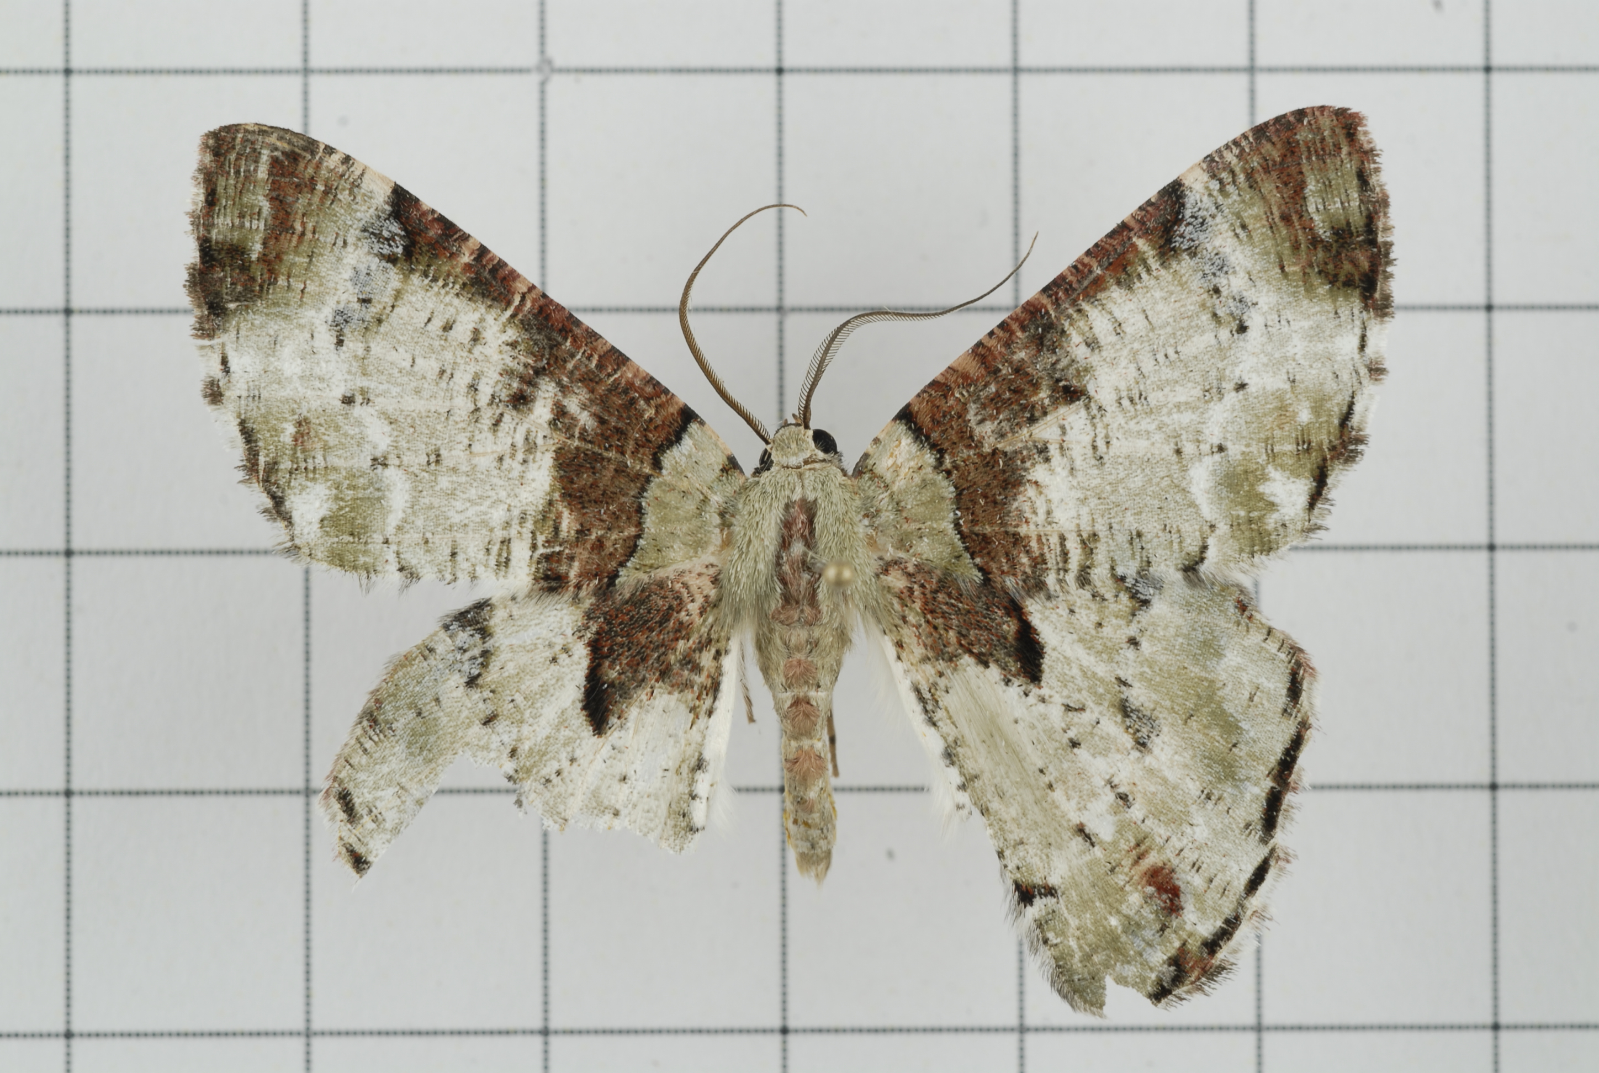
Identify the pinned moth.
Pachyodes subtrita subtrita
